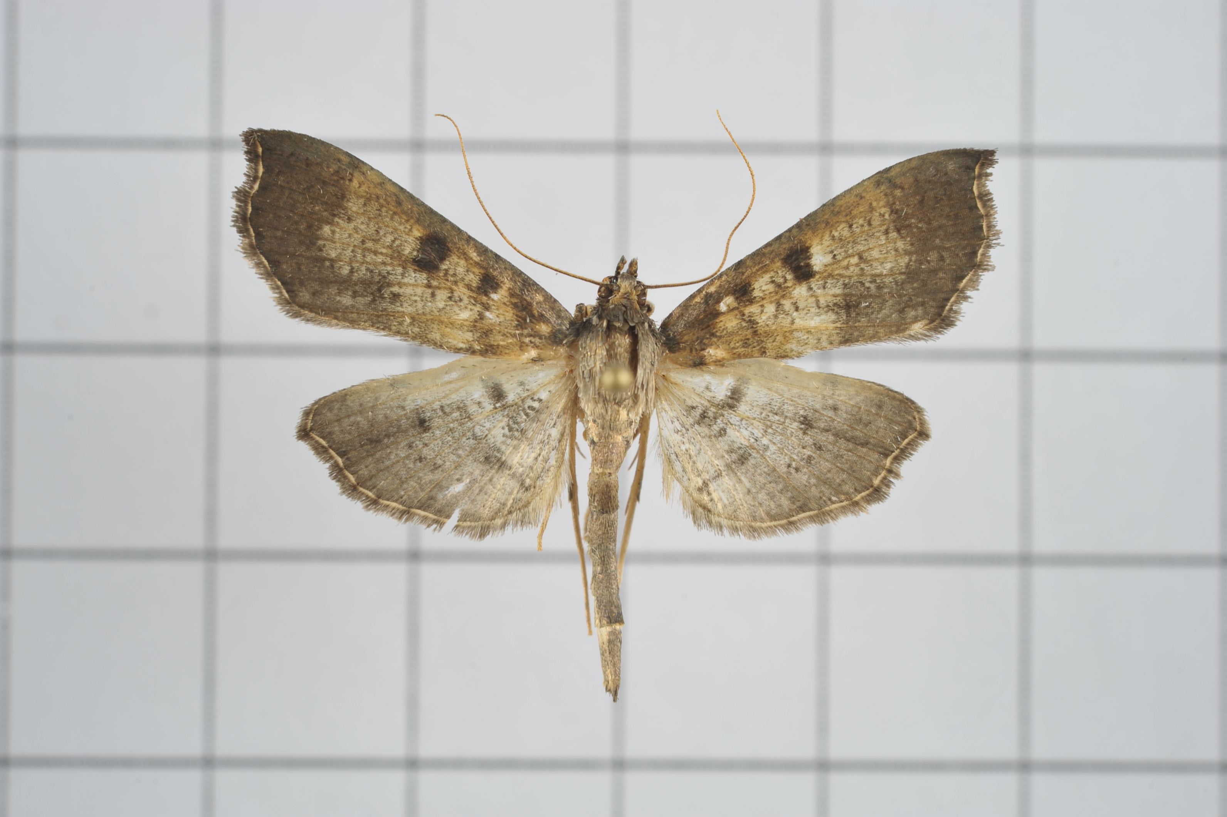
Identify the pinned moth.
Ceratarcha umbrosa
